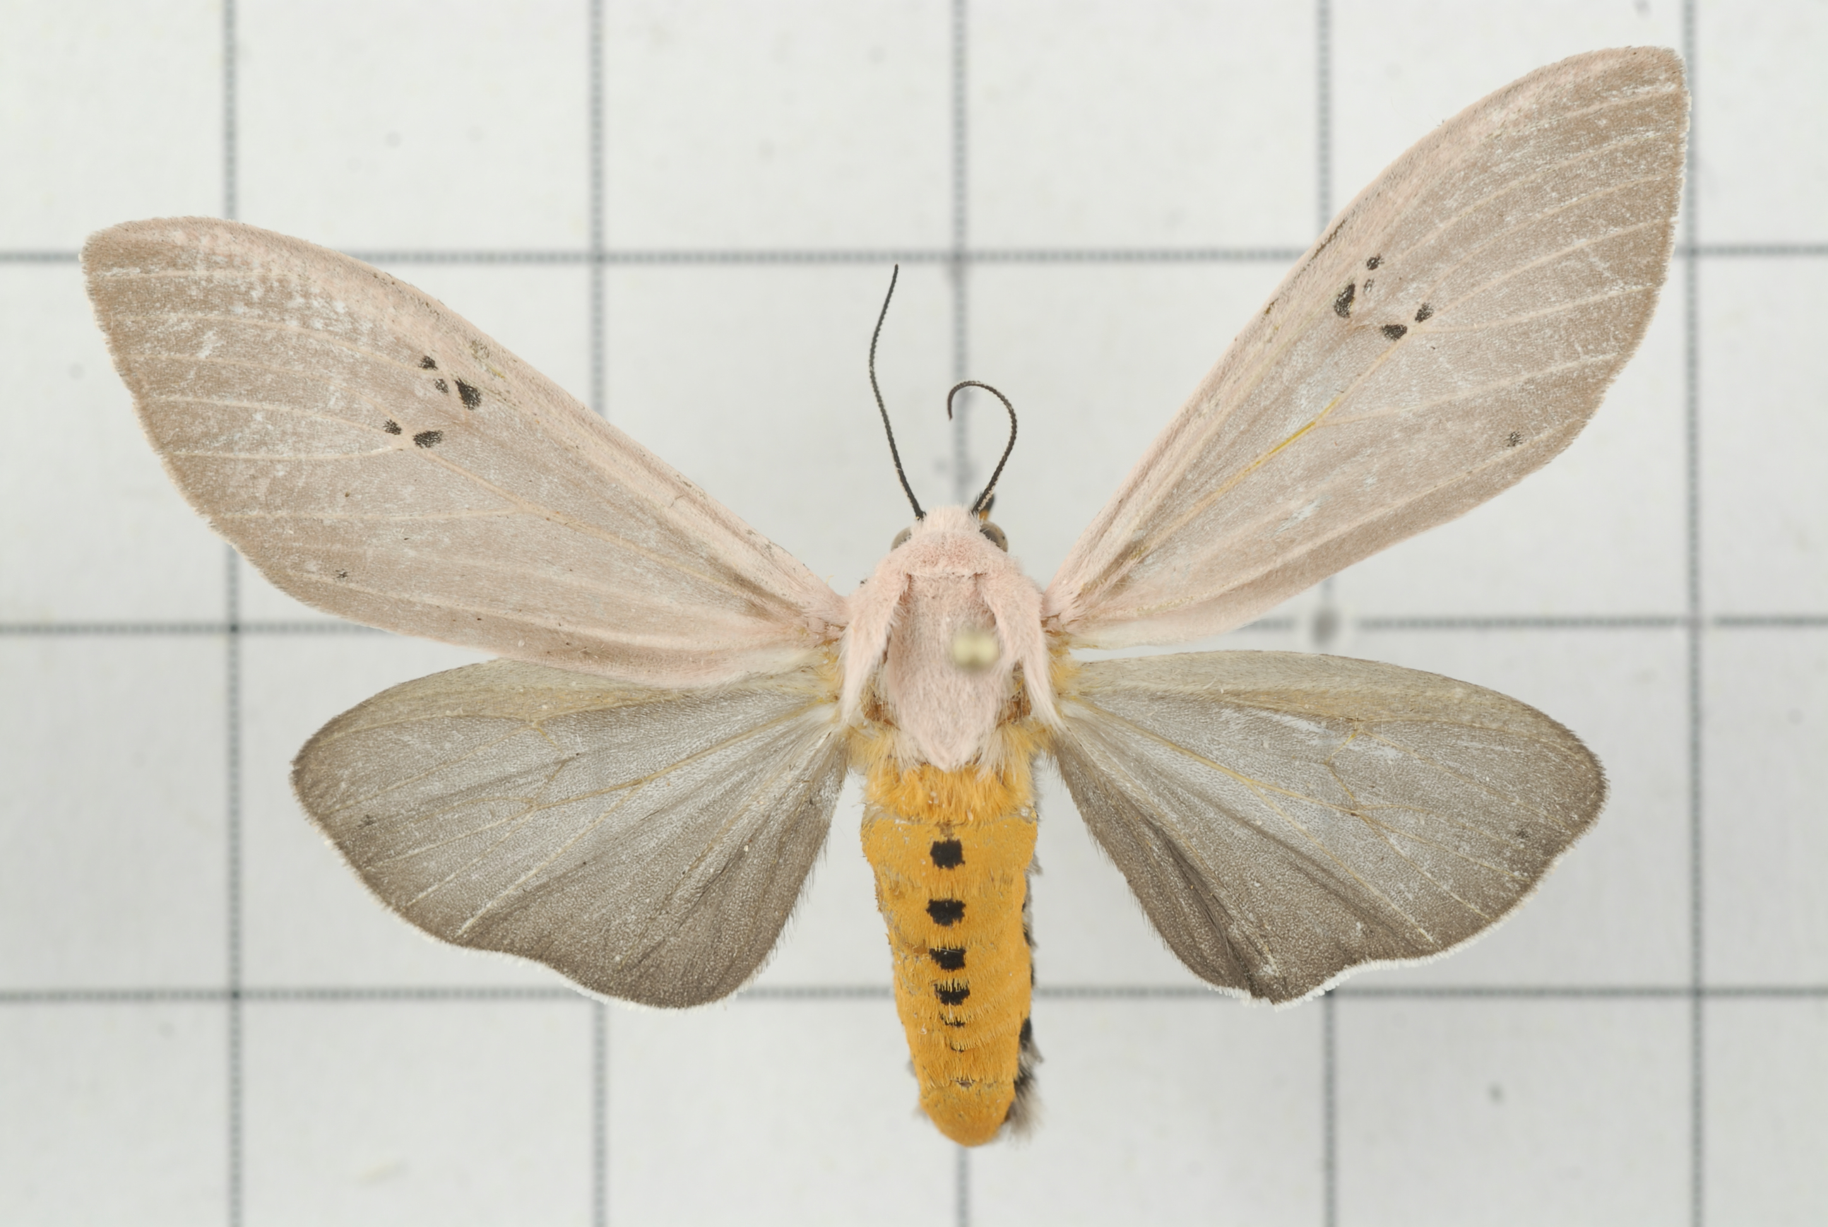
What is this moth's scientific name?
Creatonotos transiens koni
